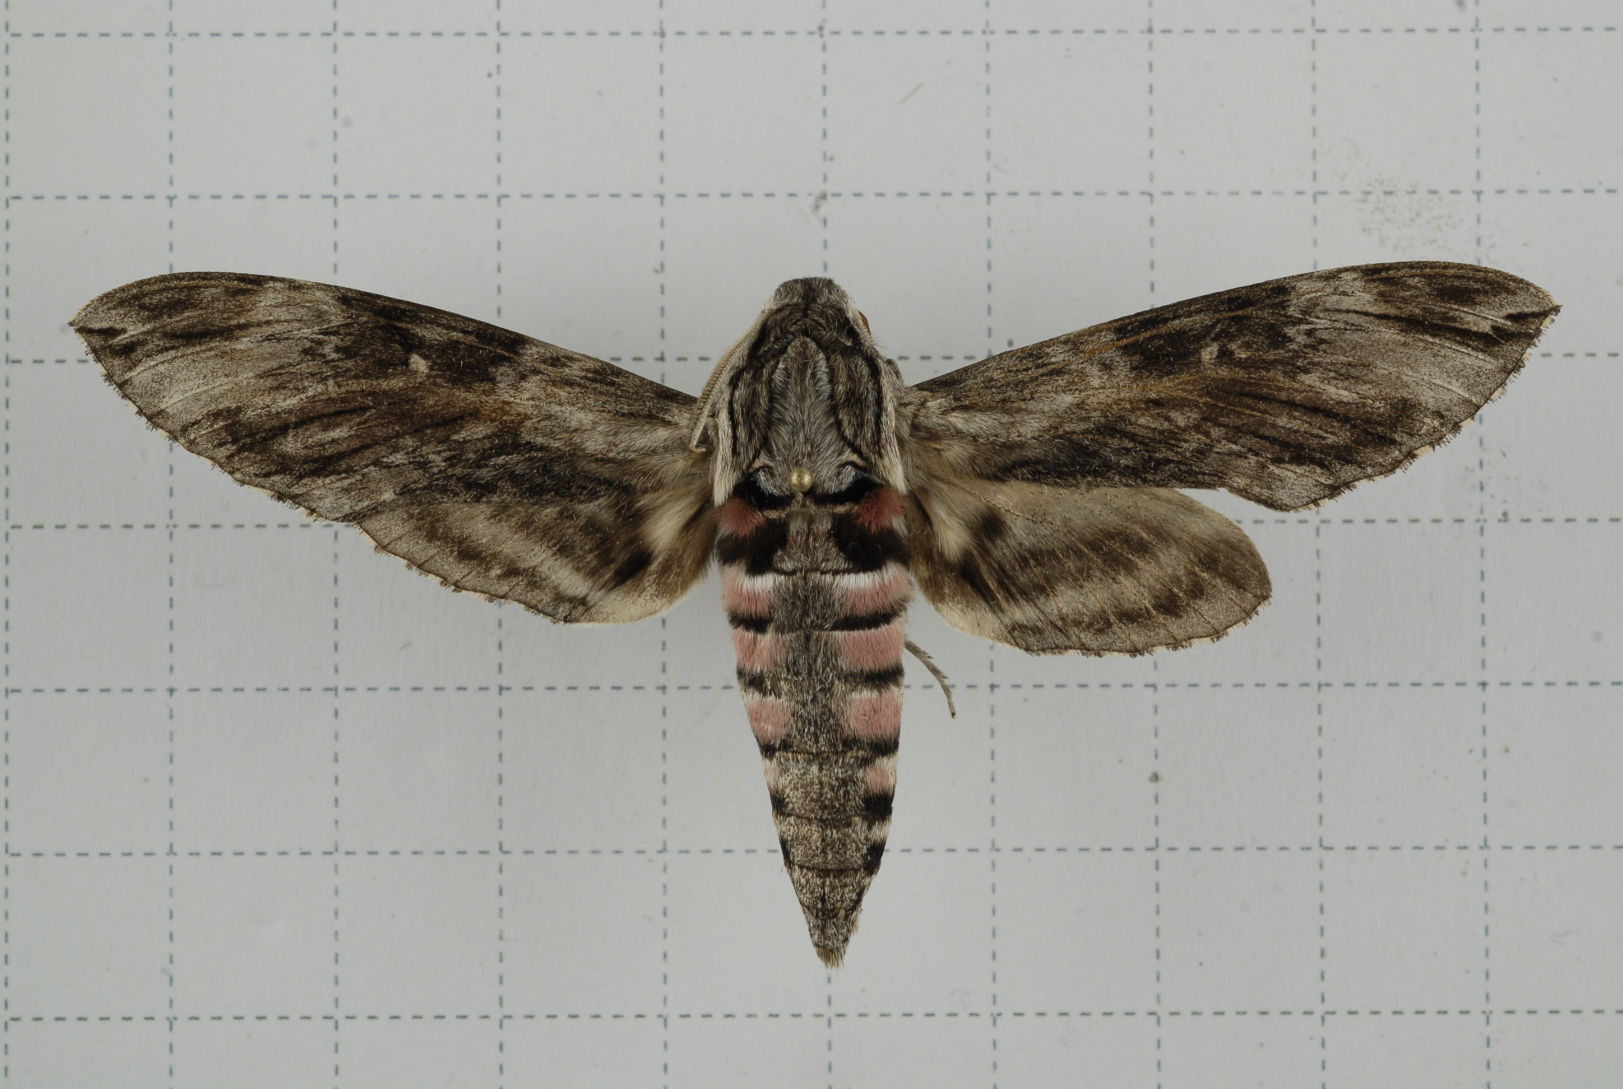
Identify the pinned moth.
Agrius convolvuli
